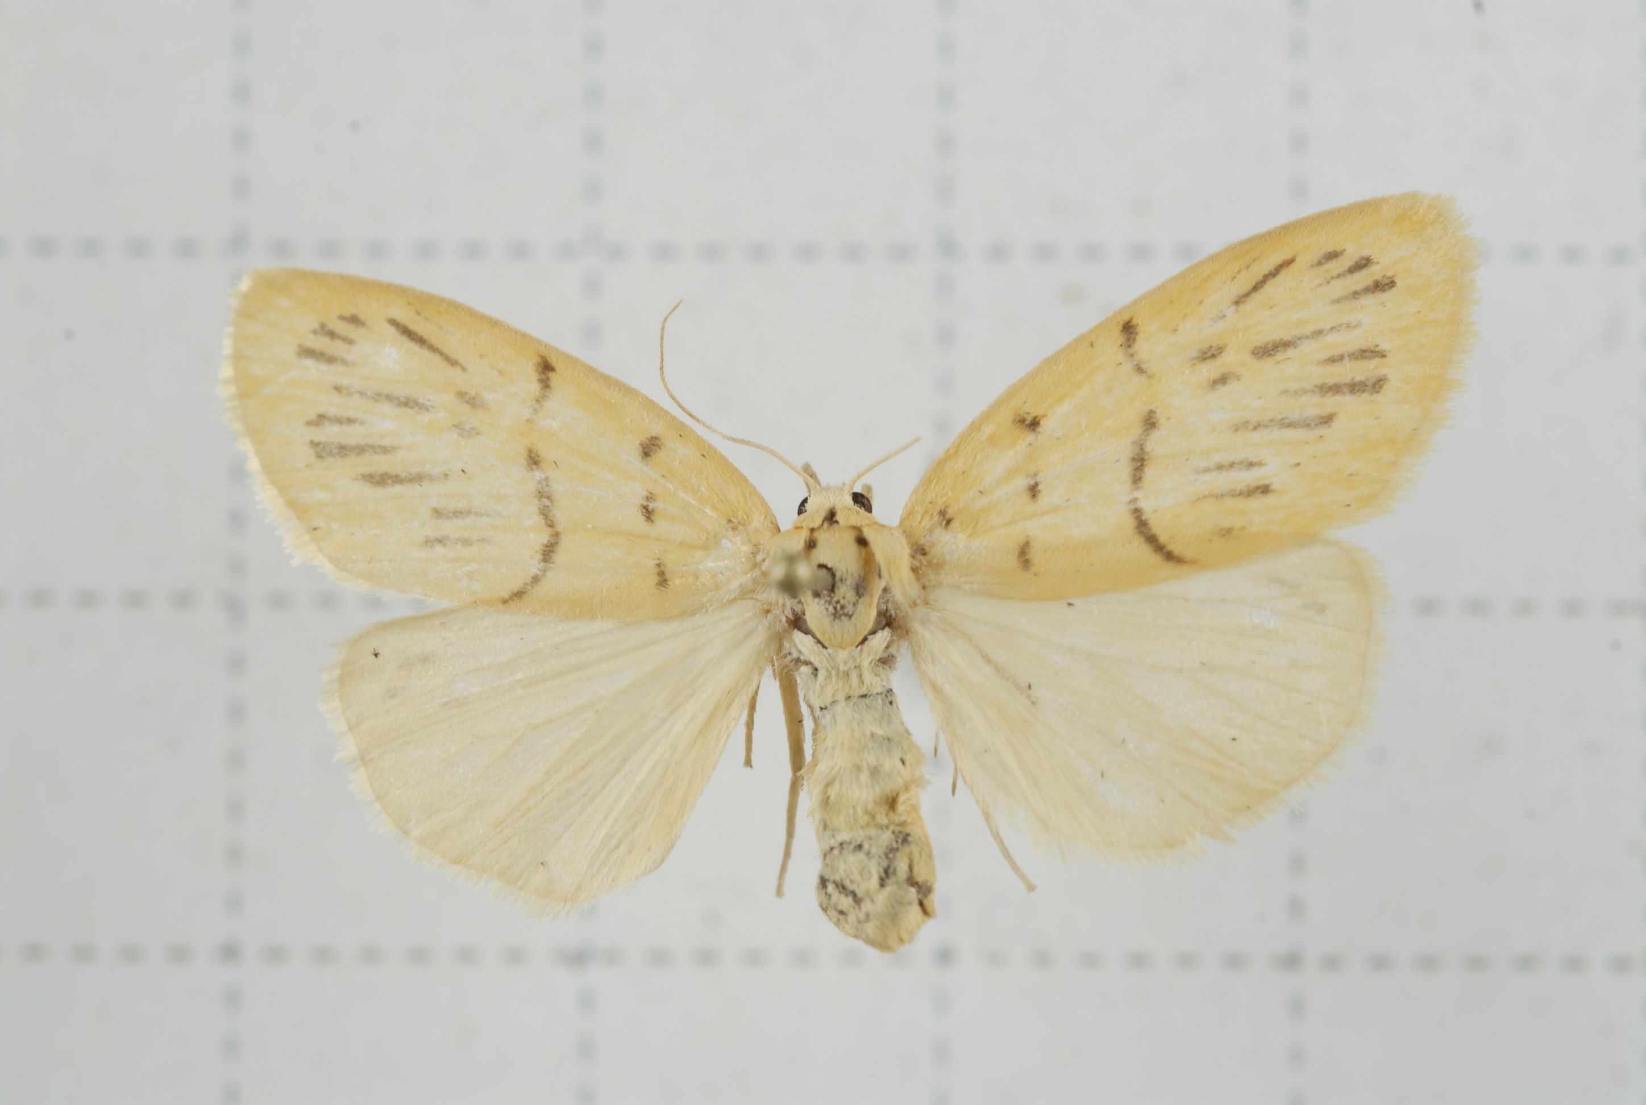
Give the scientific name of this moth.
Stigmatophora karenkonis
